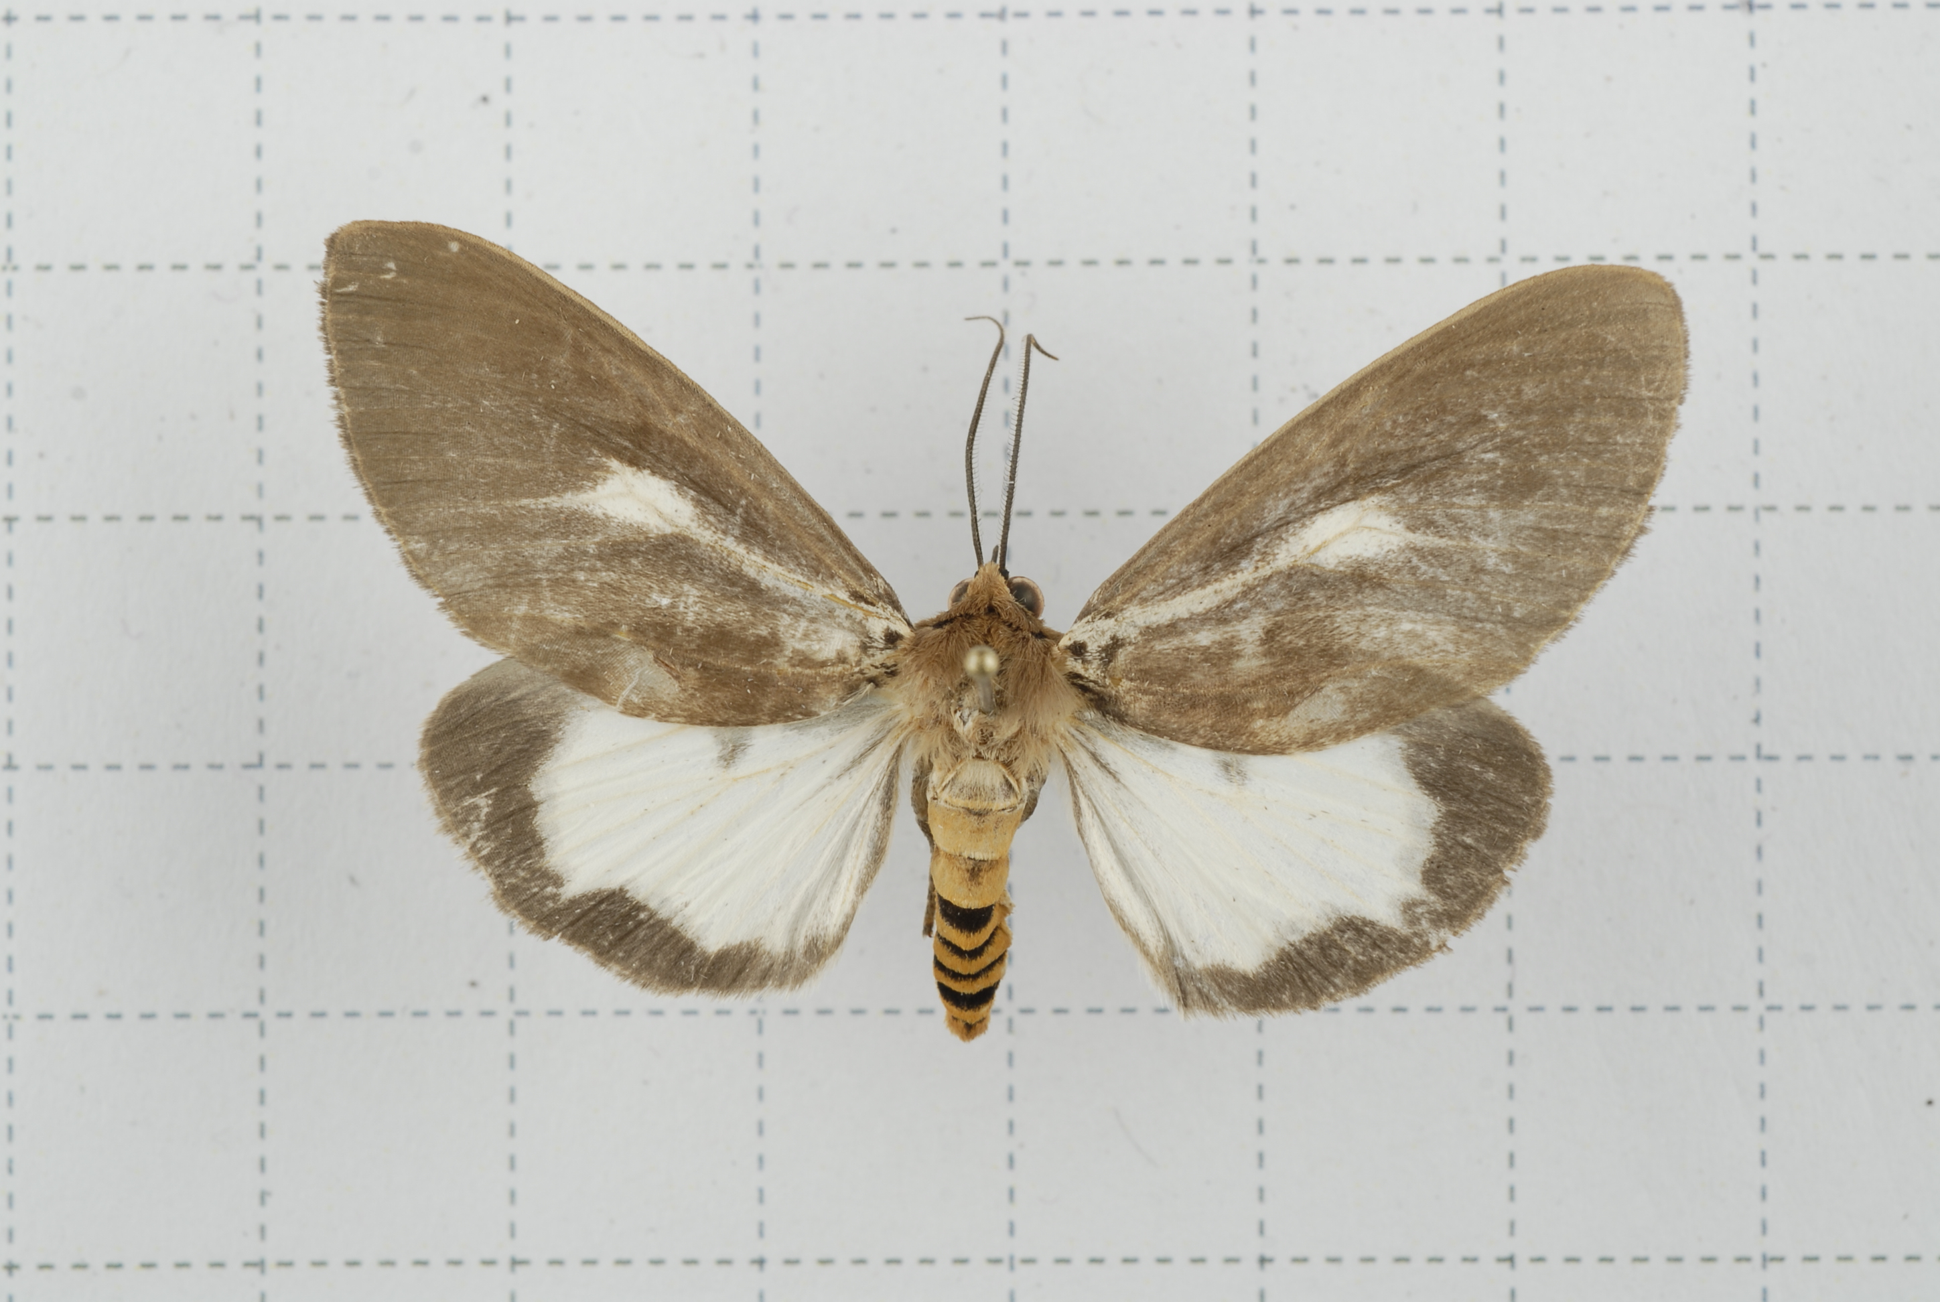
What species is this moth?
Asota heliconia zebrina
